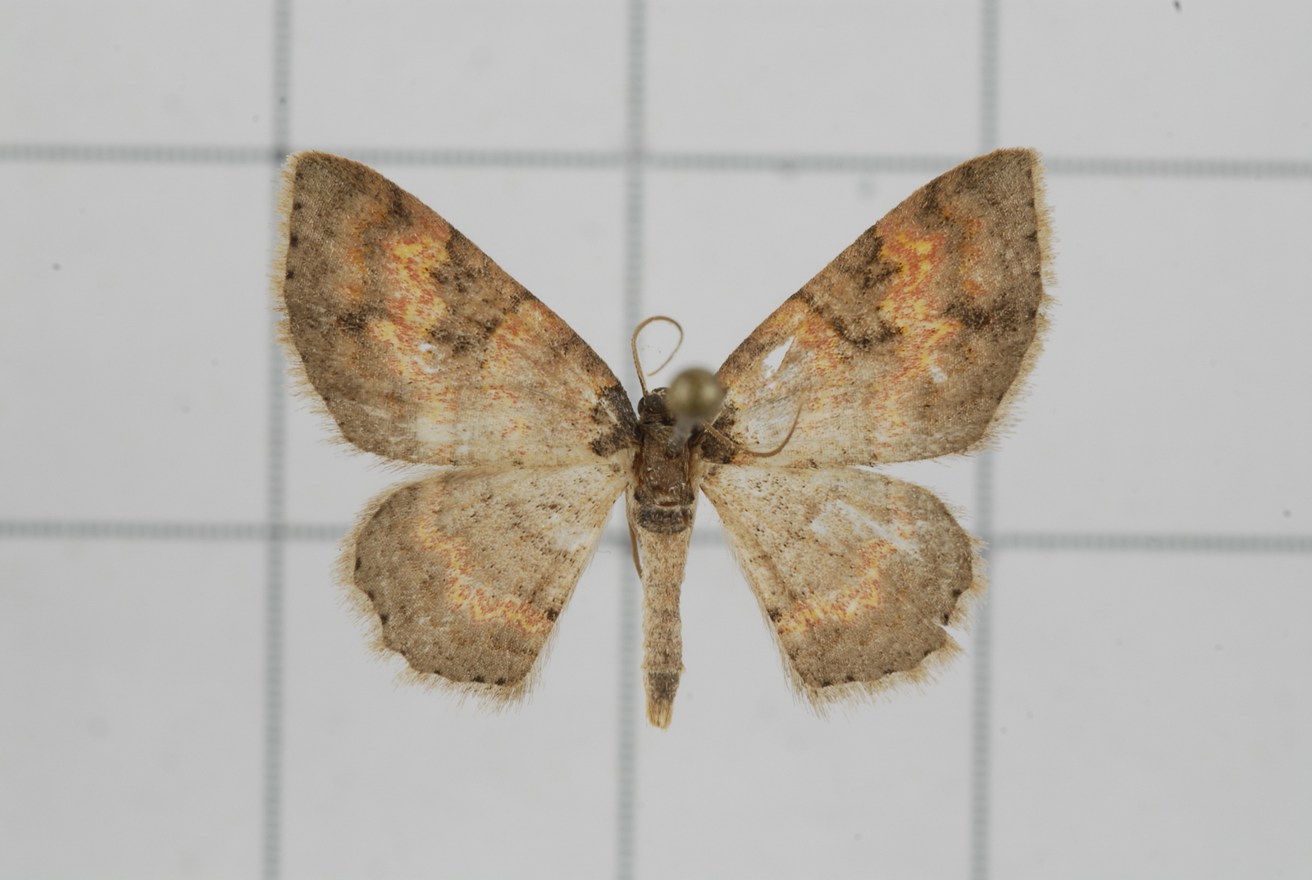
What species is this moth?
Hydrelia bicolorata
